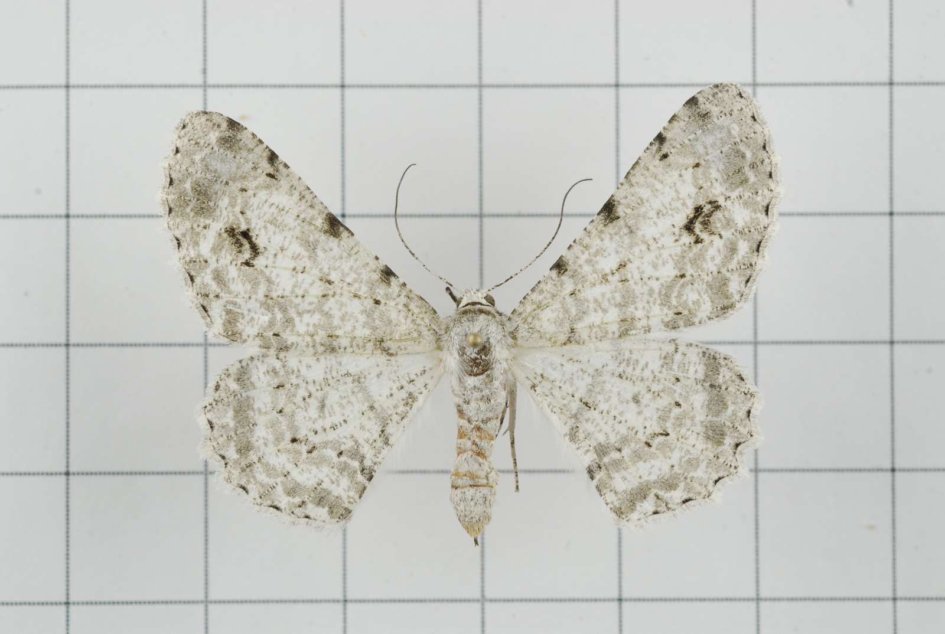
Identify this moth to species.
Lassaba parvalbidaria parvalbidaria
